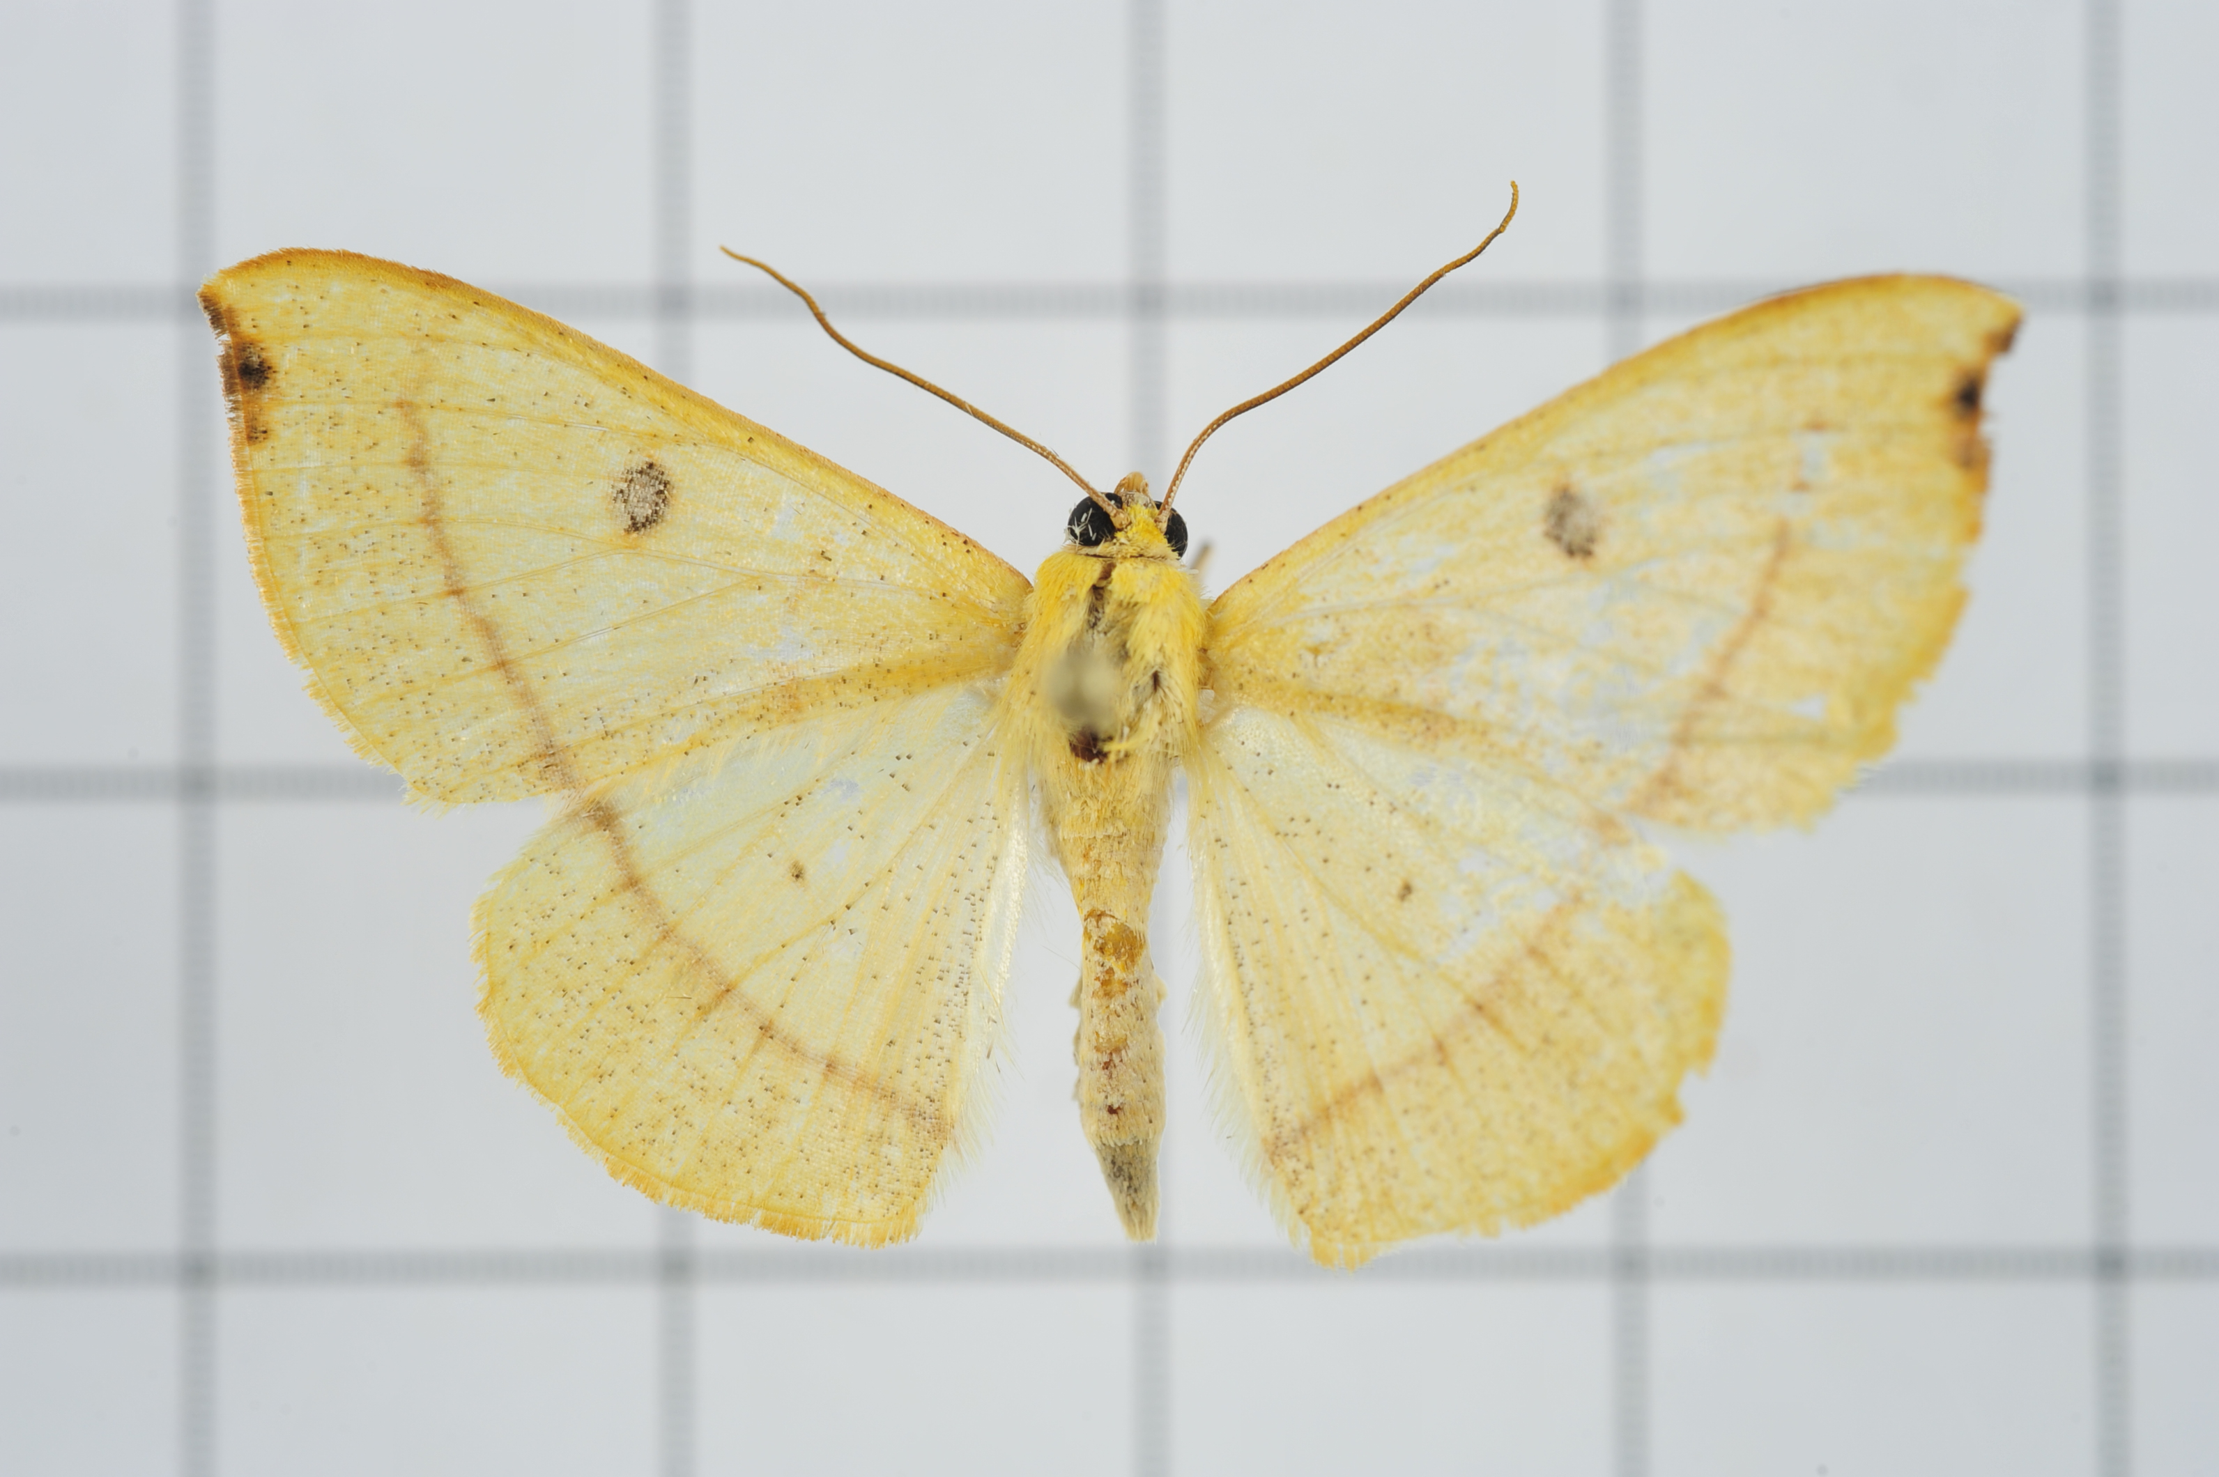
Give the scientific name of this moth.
Eilicrinia flava
